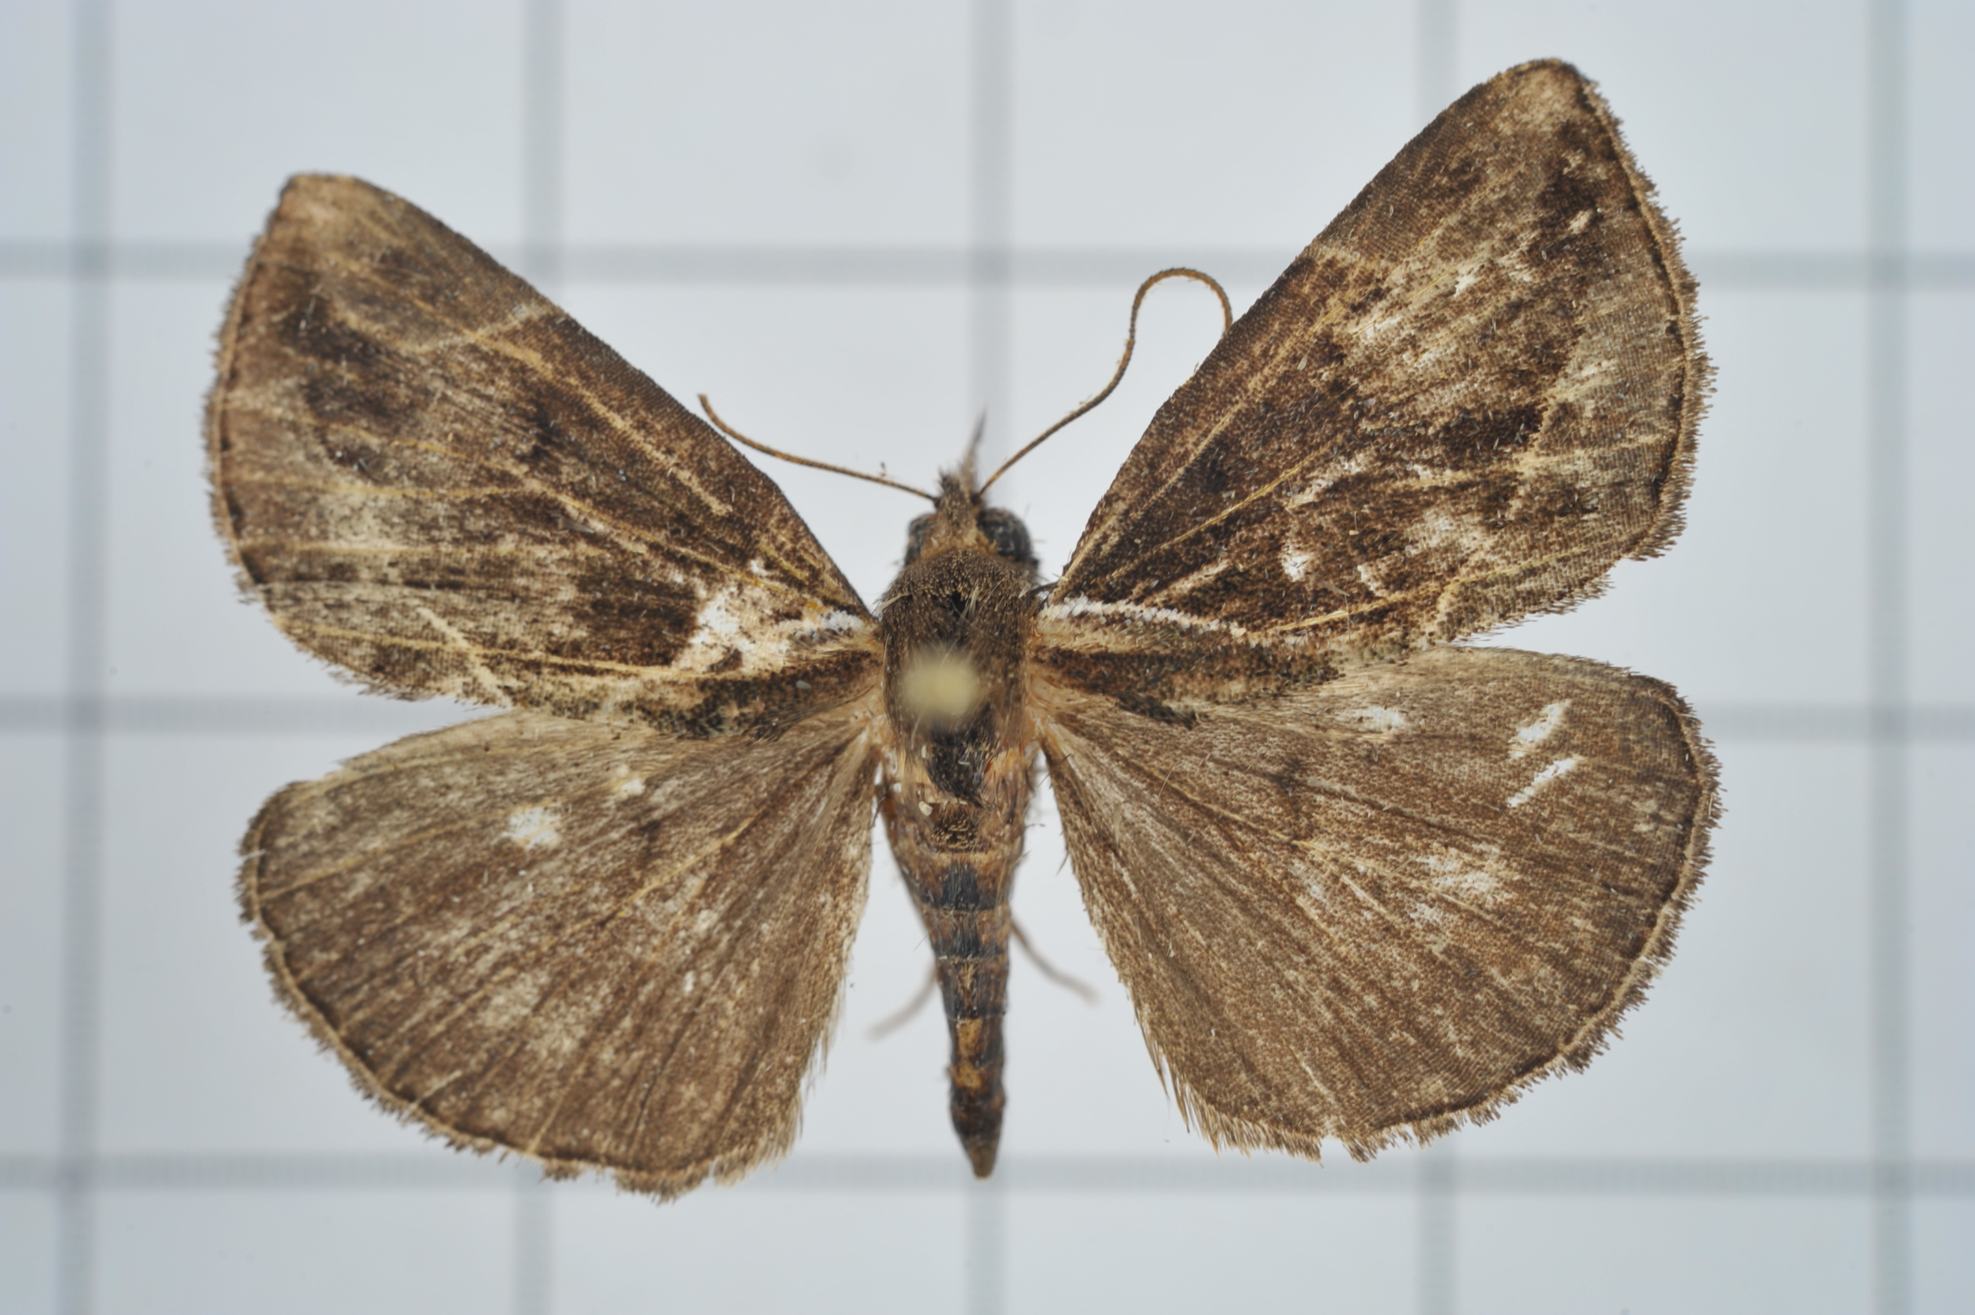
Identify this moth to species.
Hypena perspicua
